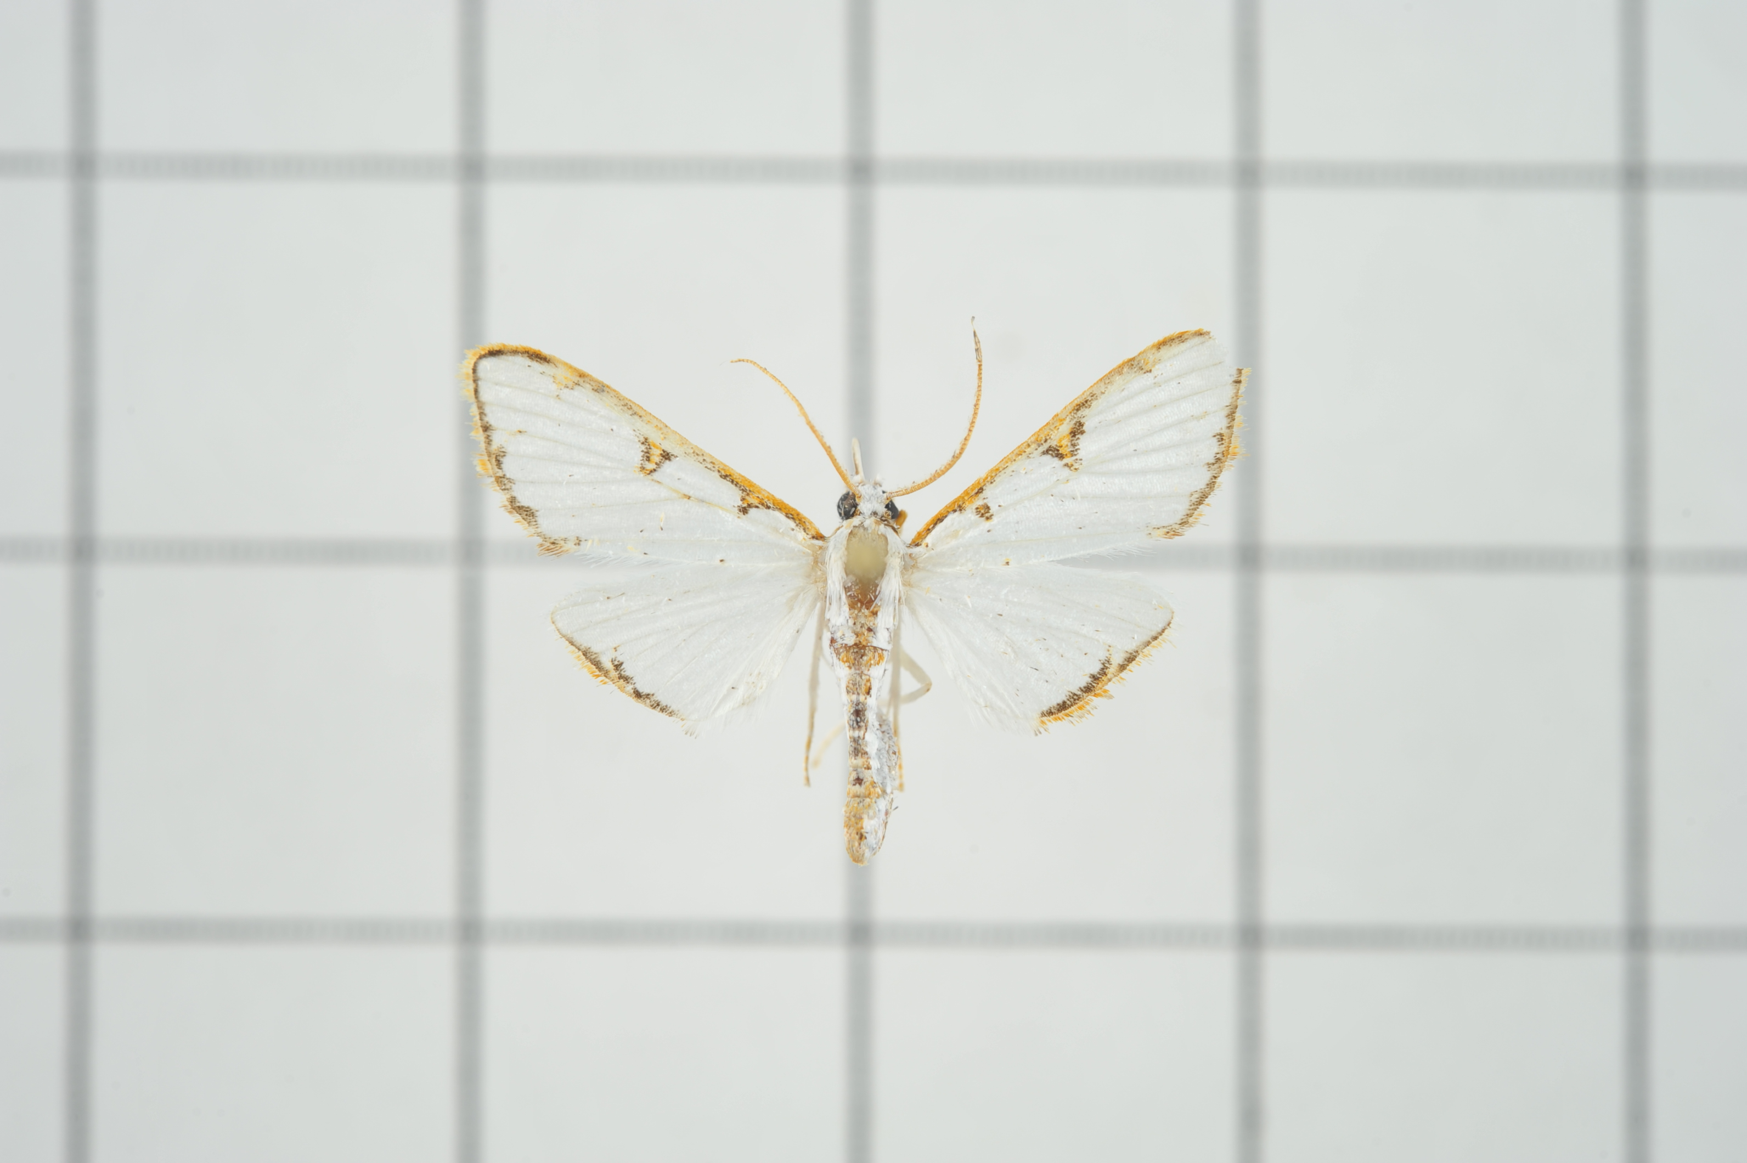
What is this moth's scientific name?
Cirrhochrista spinuella
